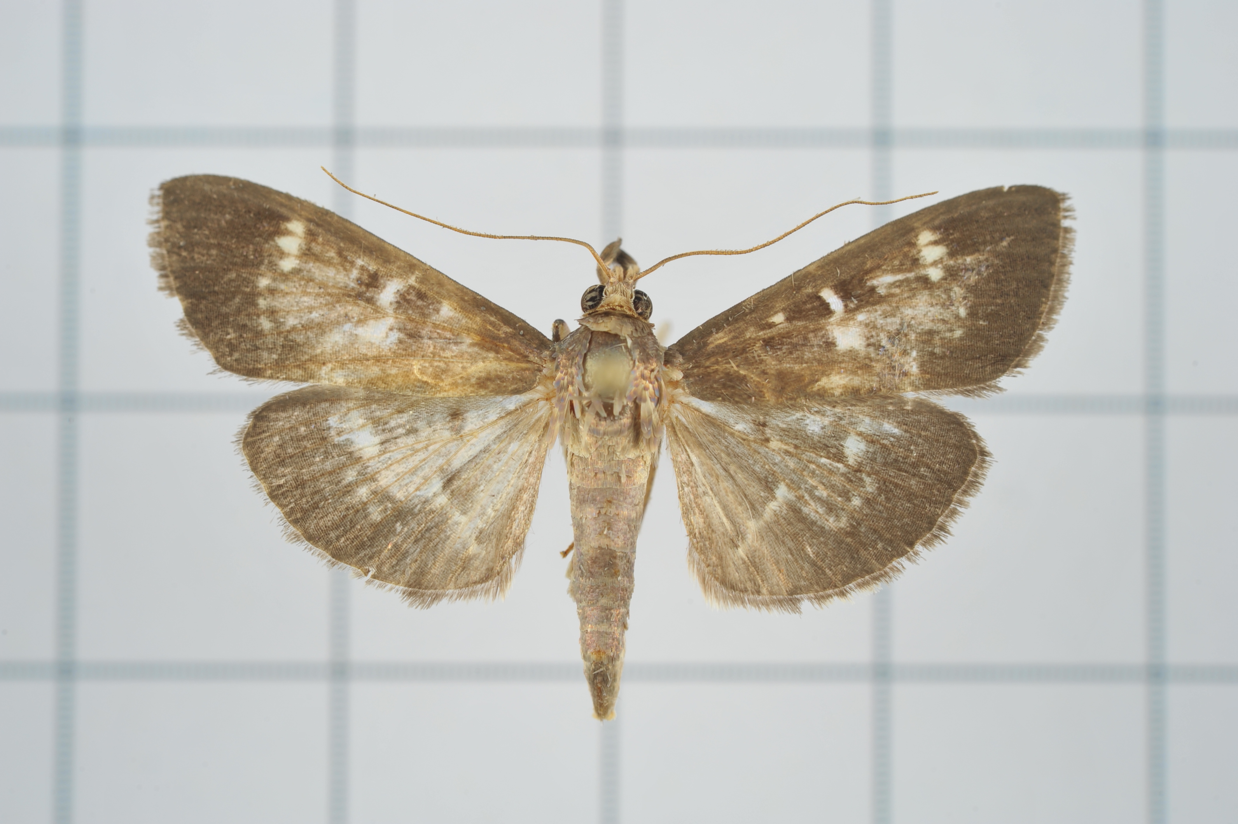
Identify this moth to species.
Prorodes mimica
